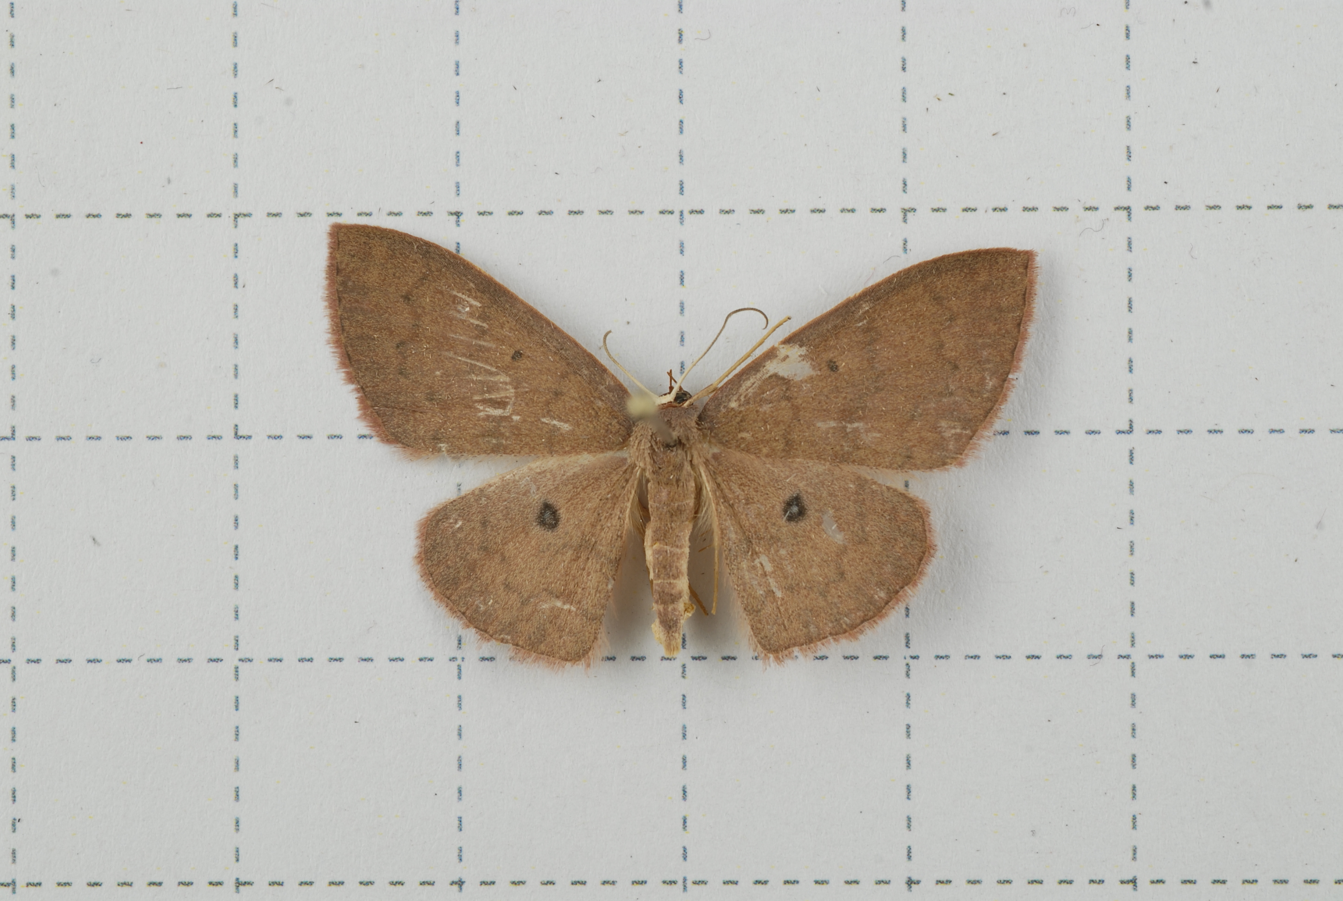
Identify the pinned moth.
Organopoda carnearia carnearia
